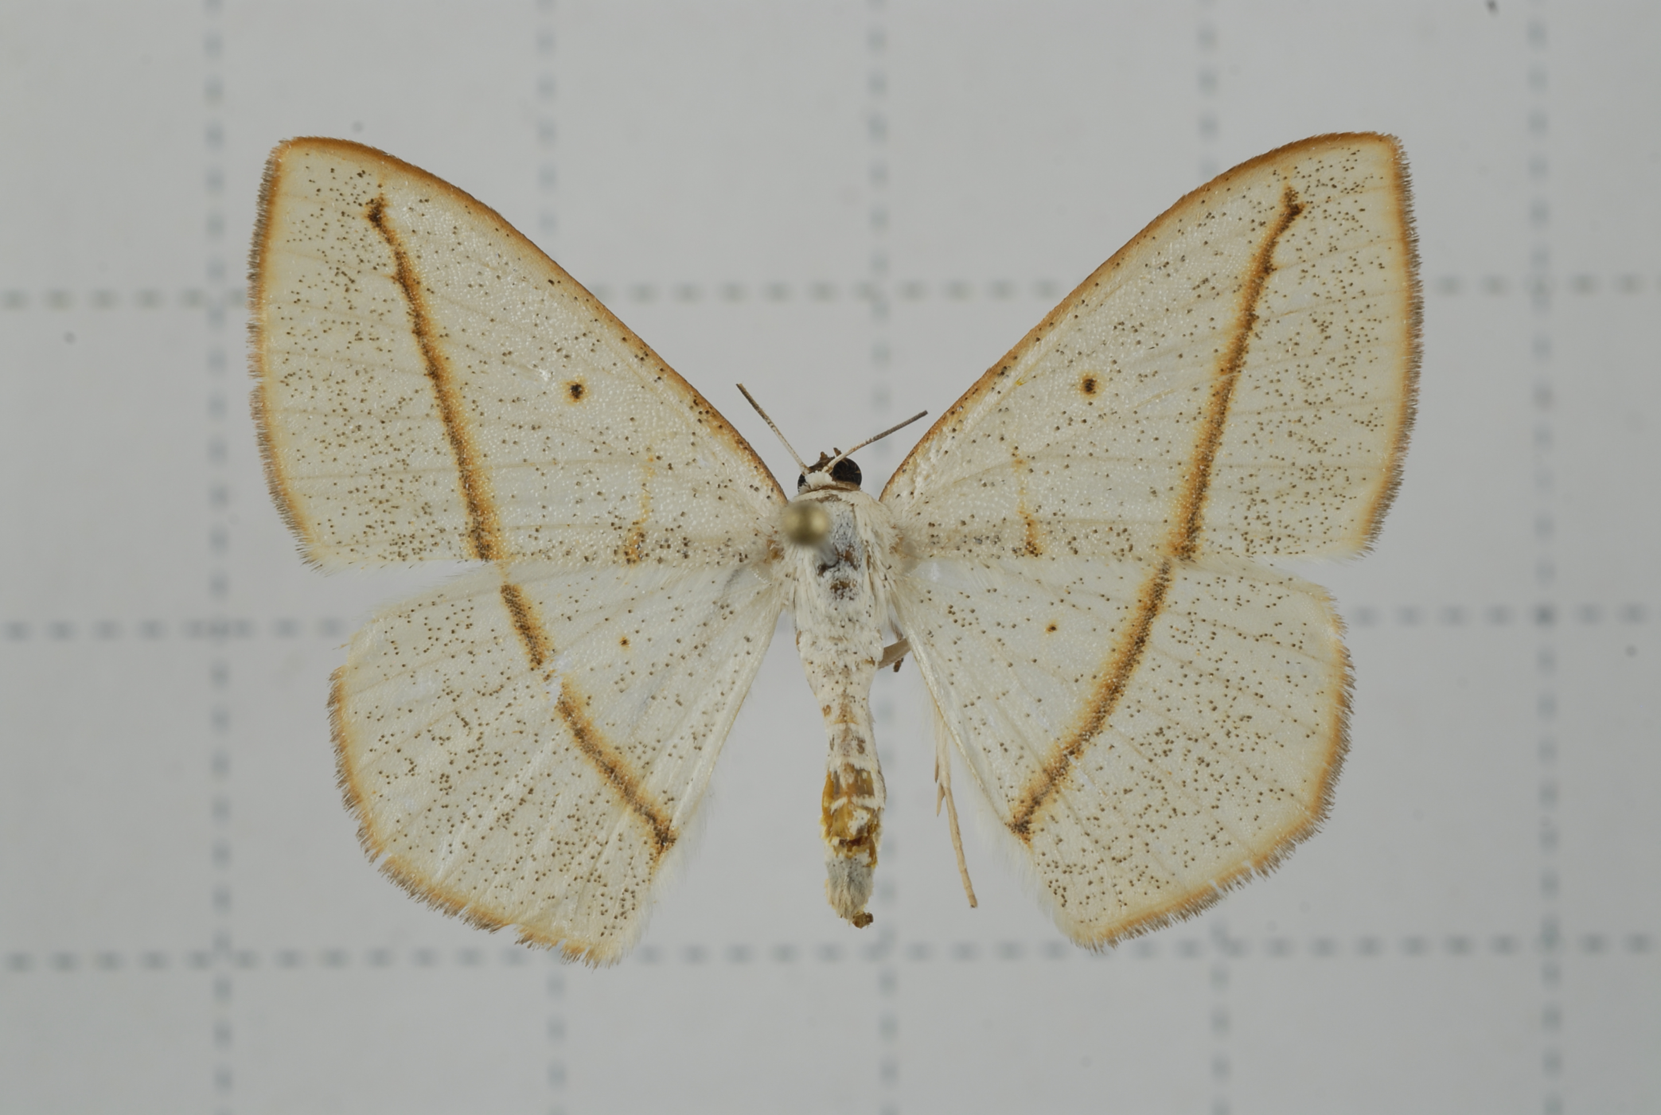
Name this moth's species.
Lomographa inamata
